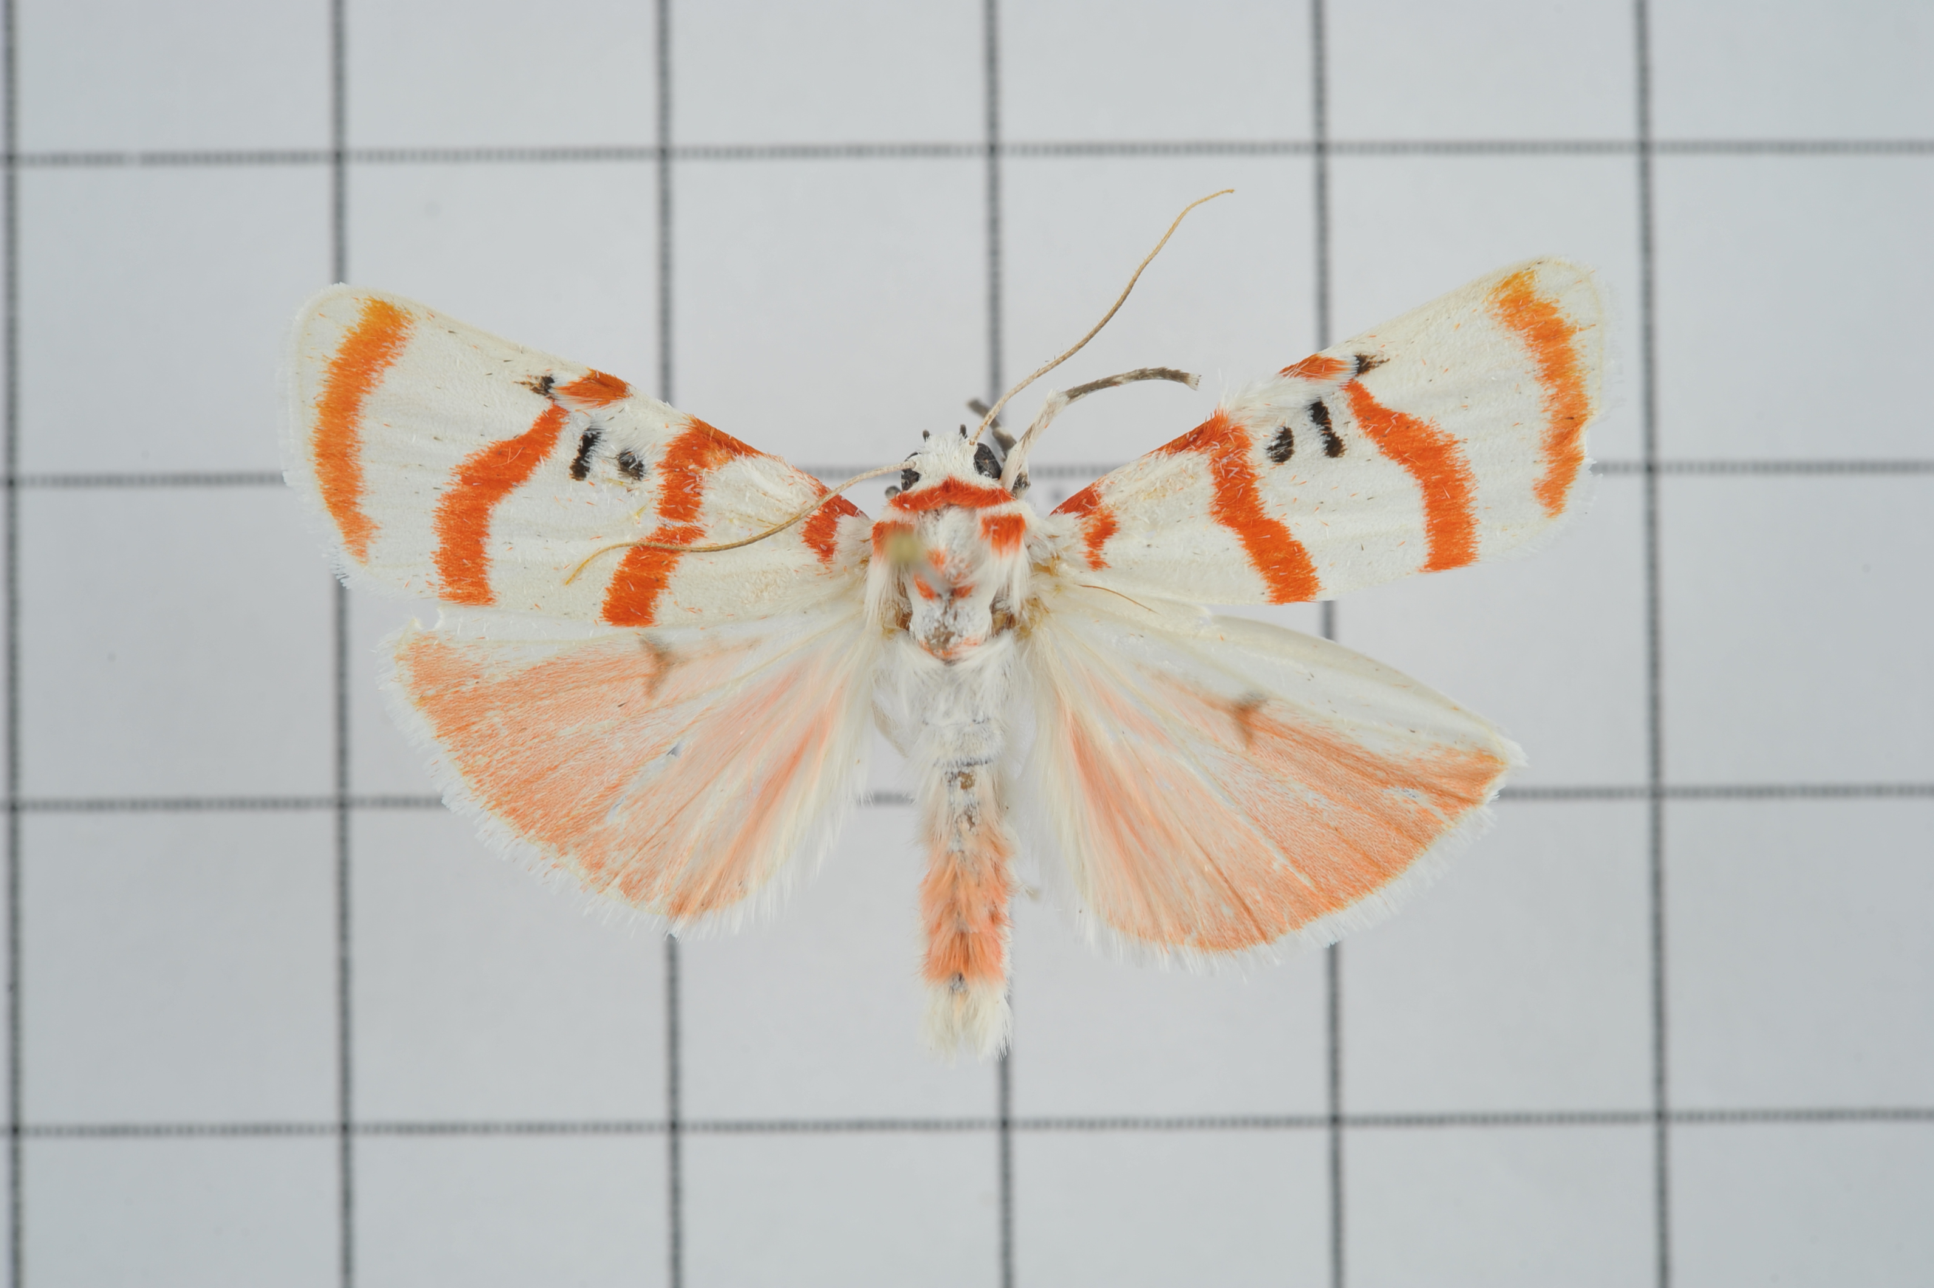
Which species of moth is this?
Cyana subalba
